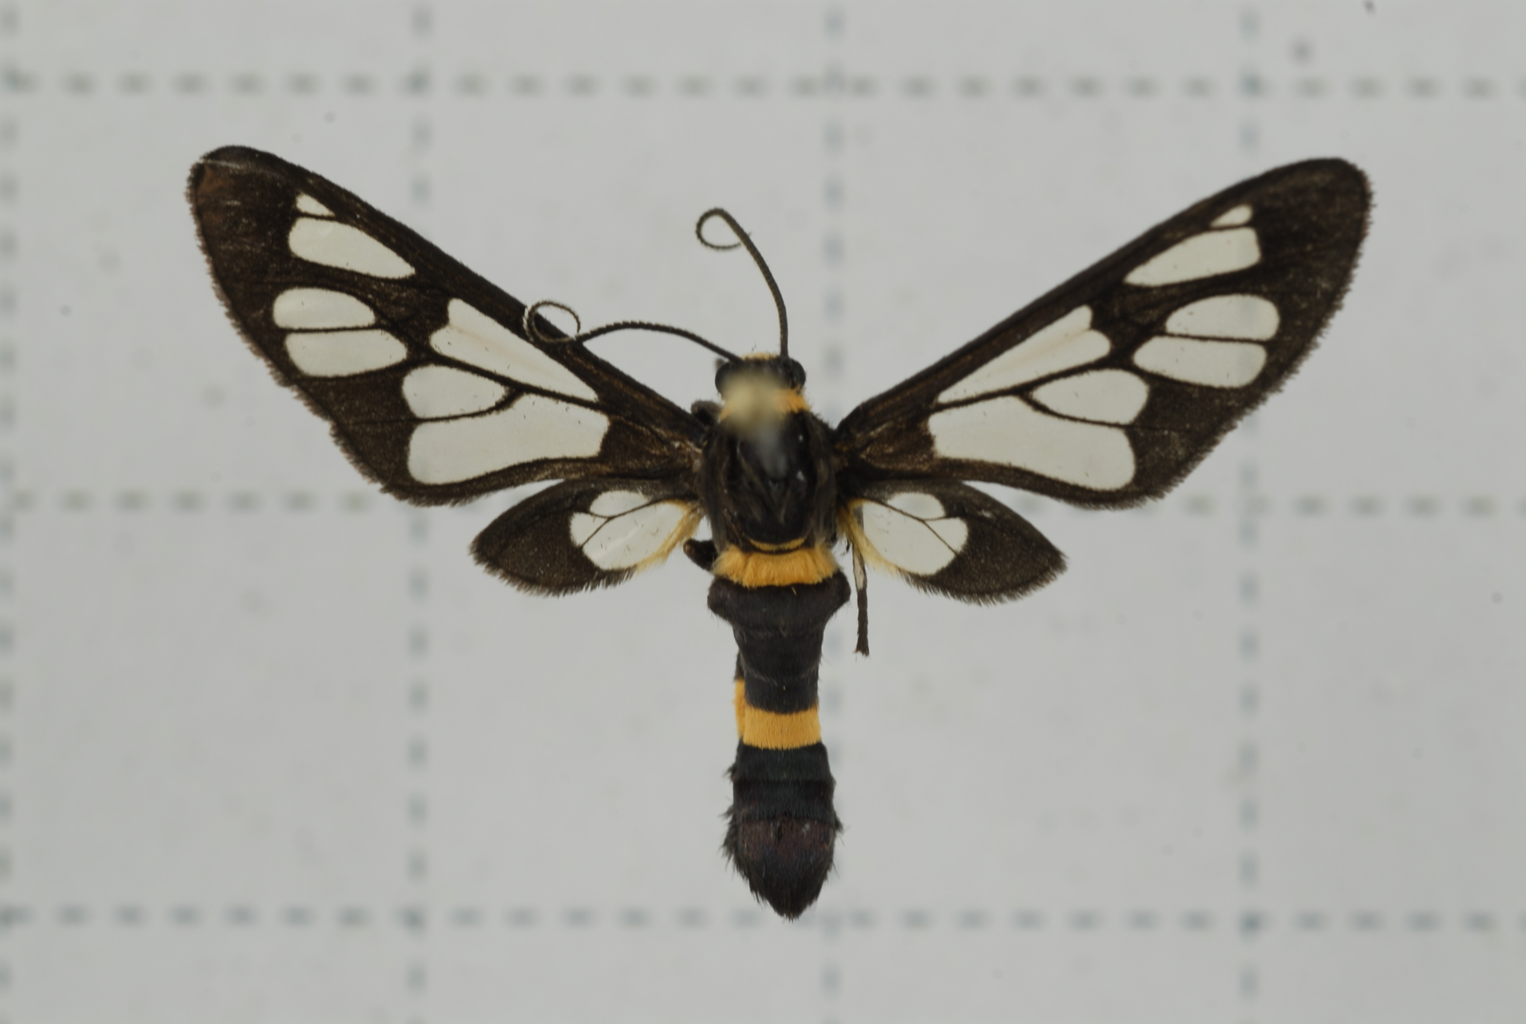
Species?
Syntomoides imaon
